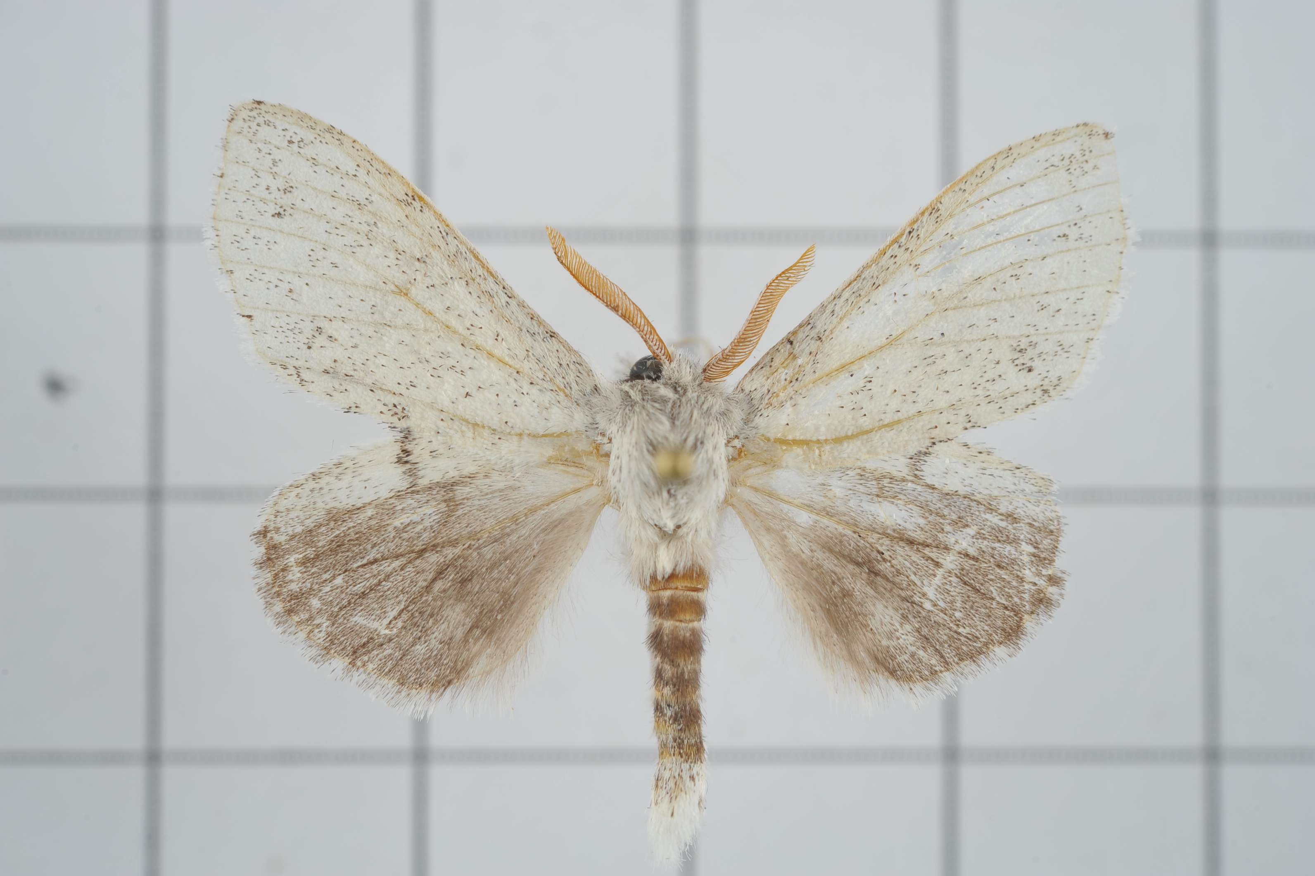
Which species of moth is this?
Cnethodonta grisescens baibarana
